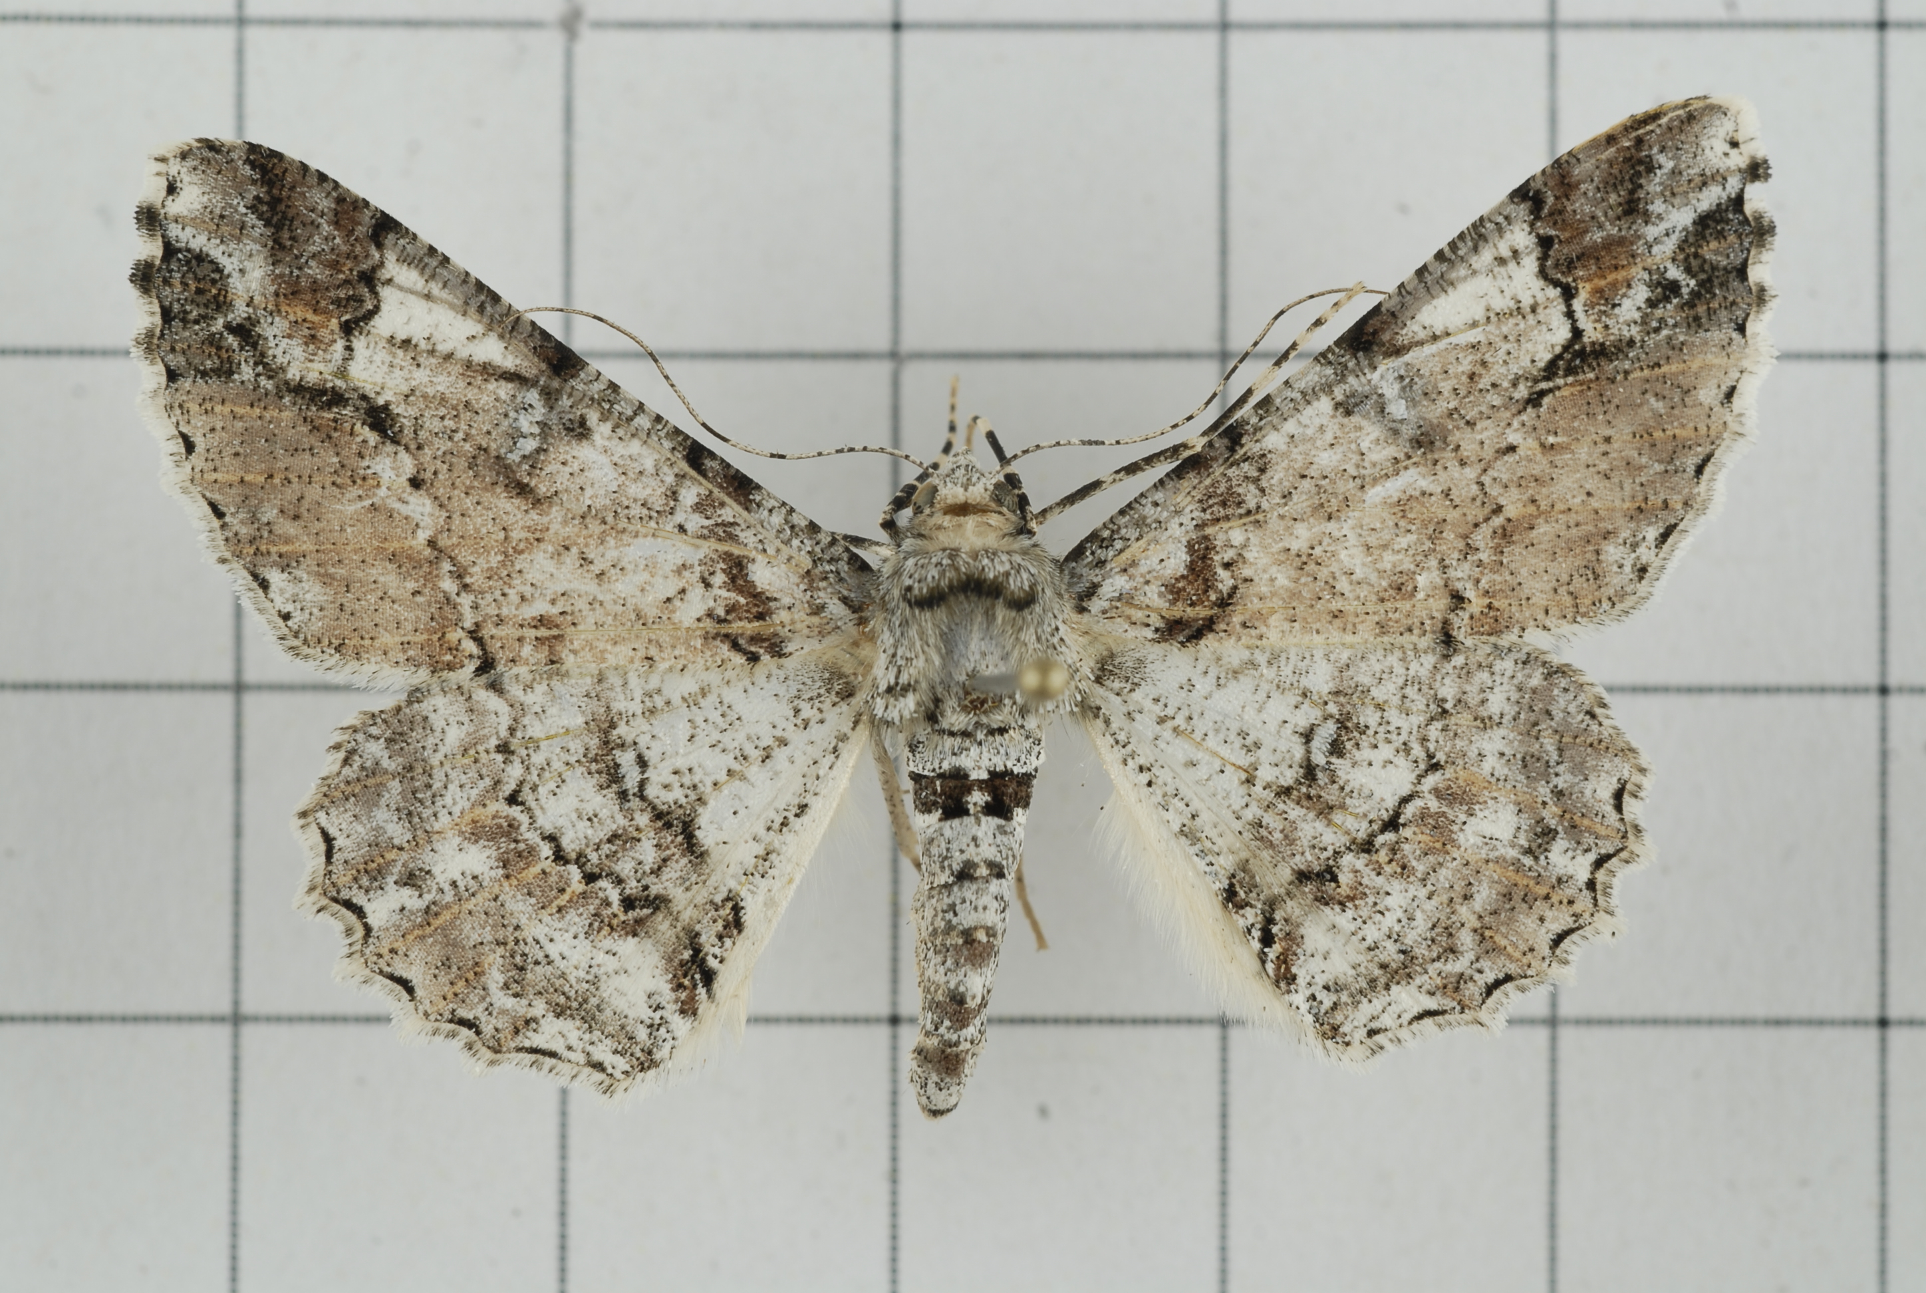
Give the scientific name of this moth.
Cleora fraterna
